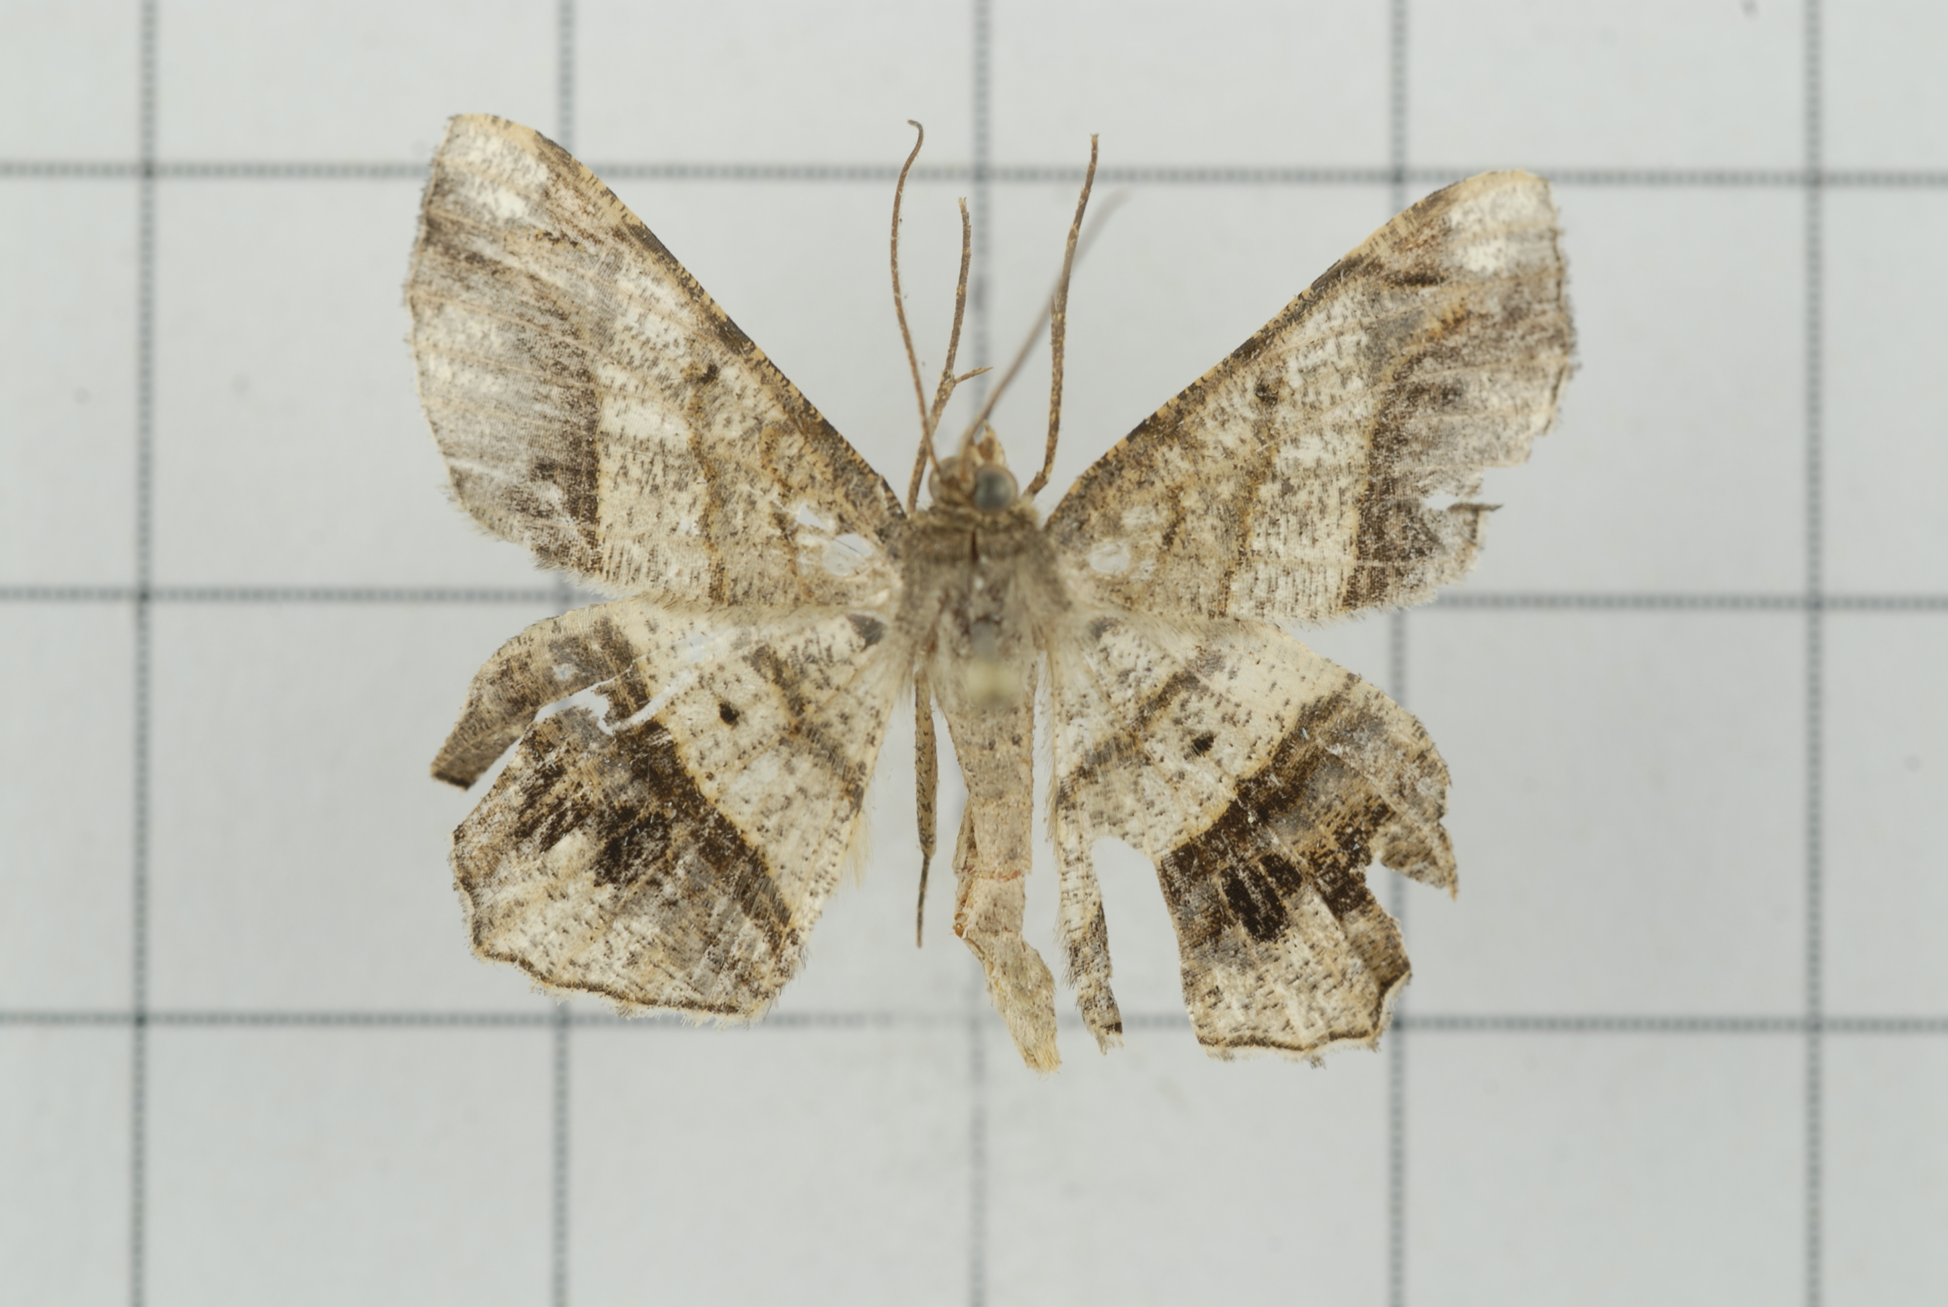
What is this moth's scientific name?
Chiasmia intermediaria
